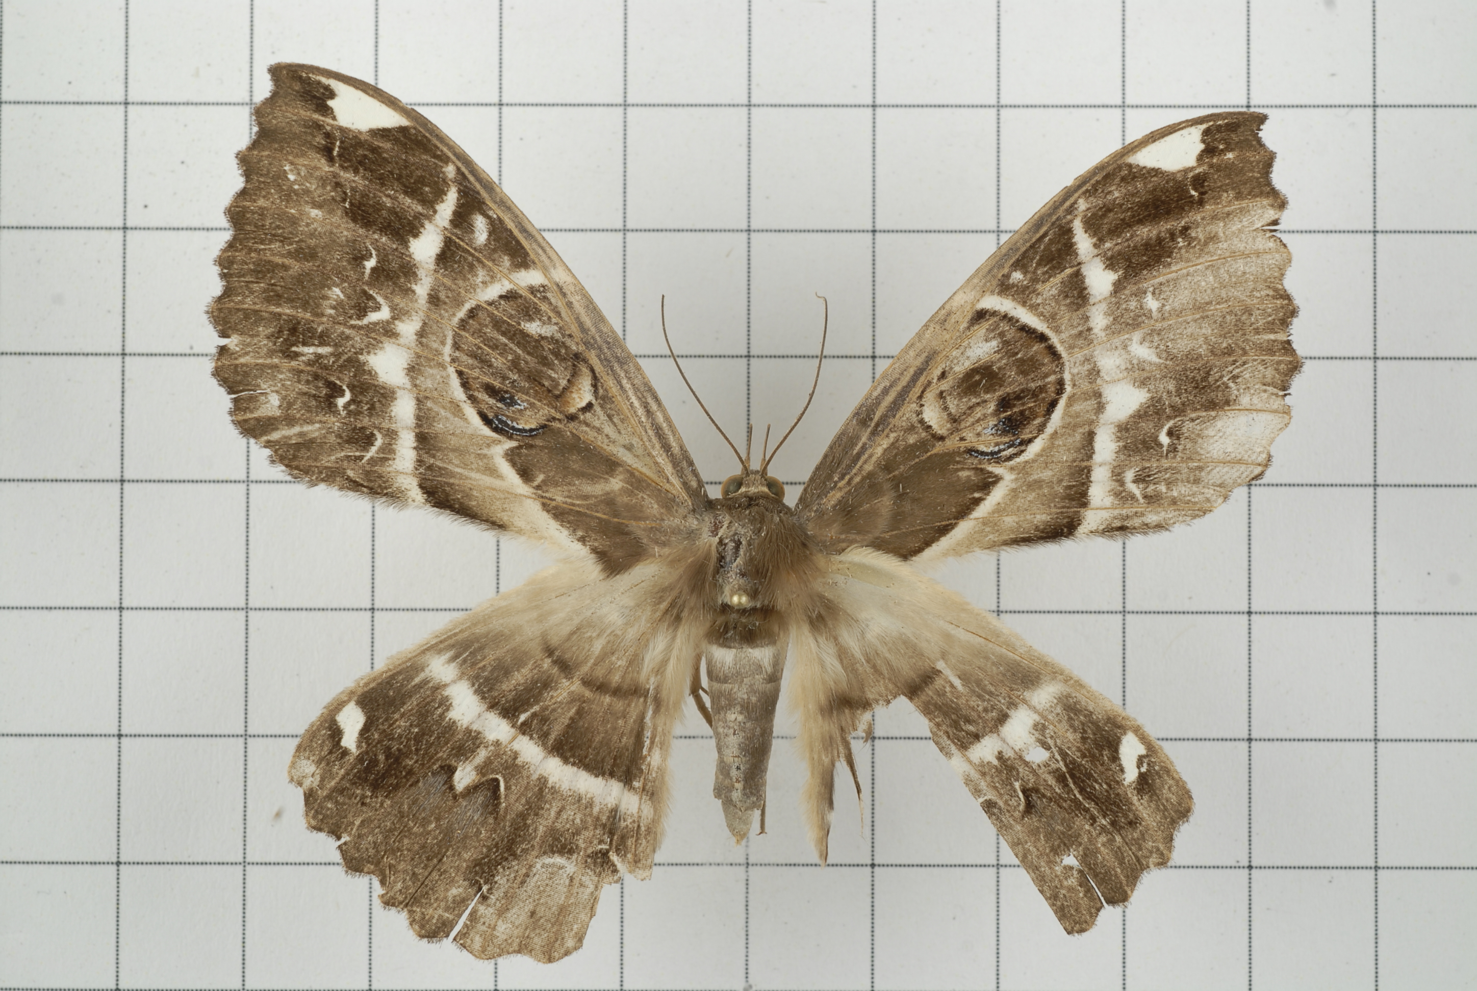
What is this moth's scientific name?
Erebus ephesperis
